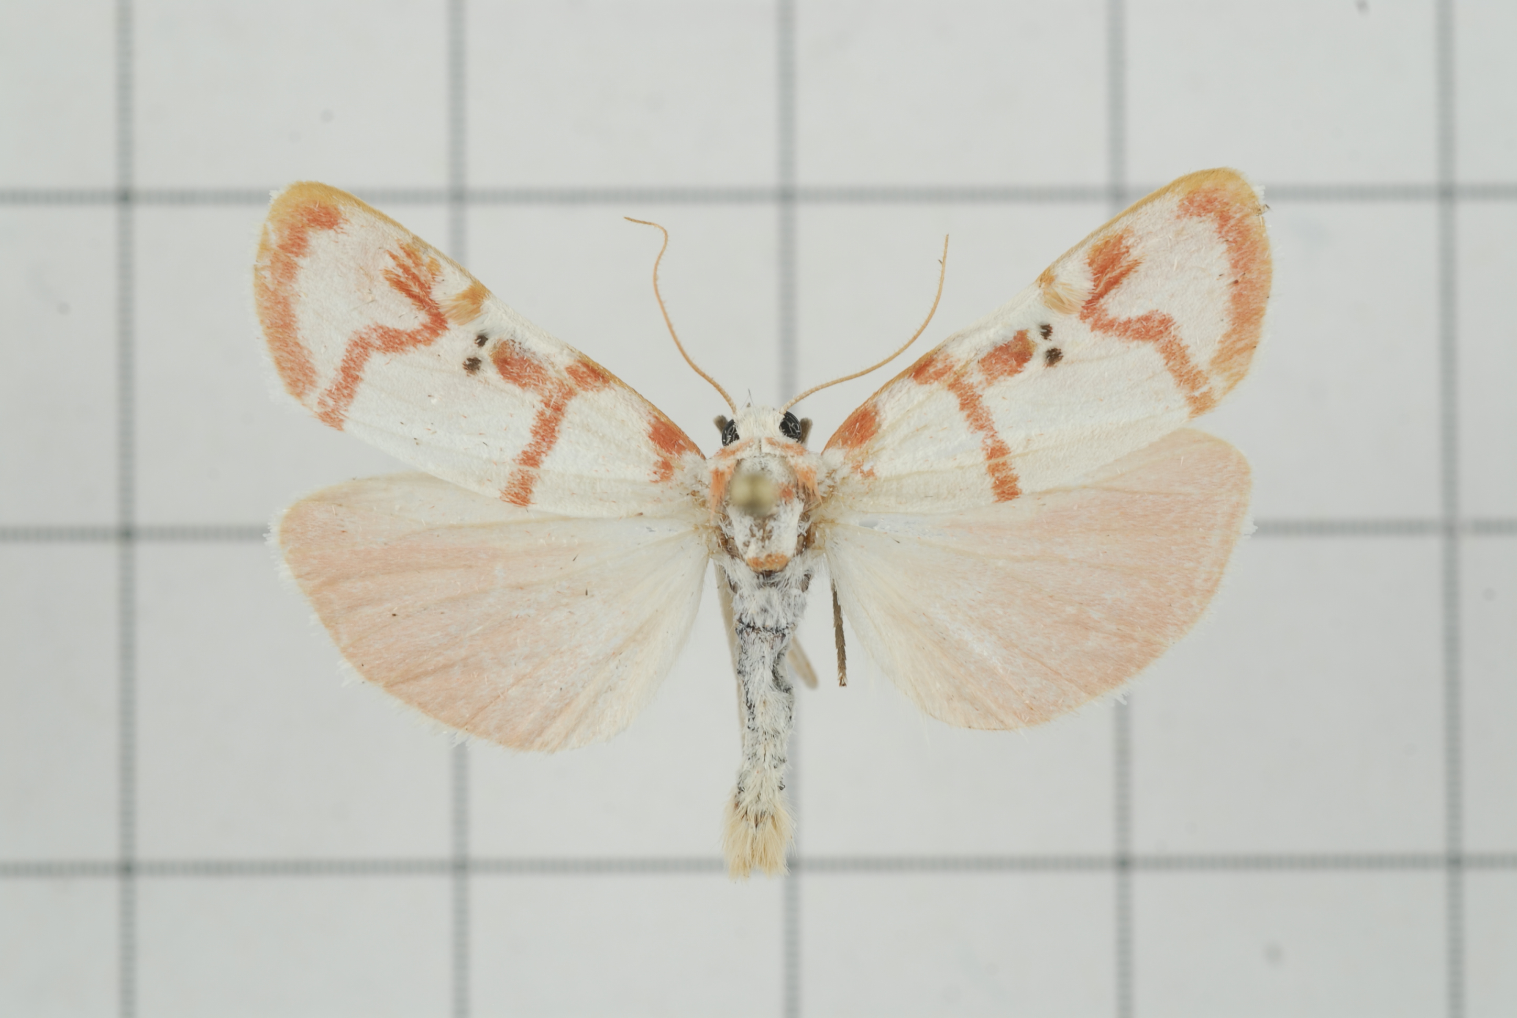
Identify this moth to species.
Cyana hamata hamata
